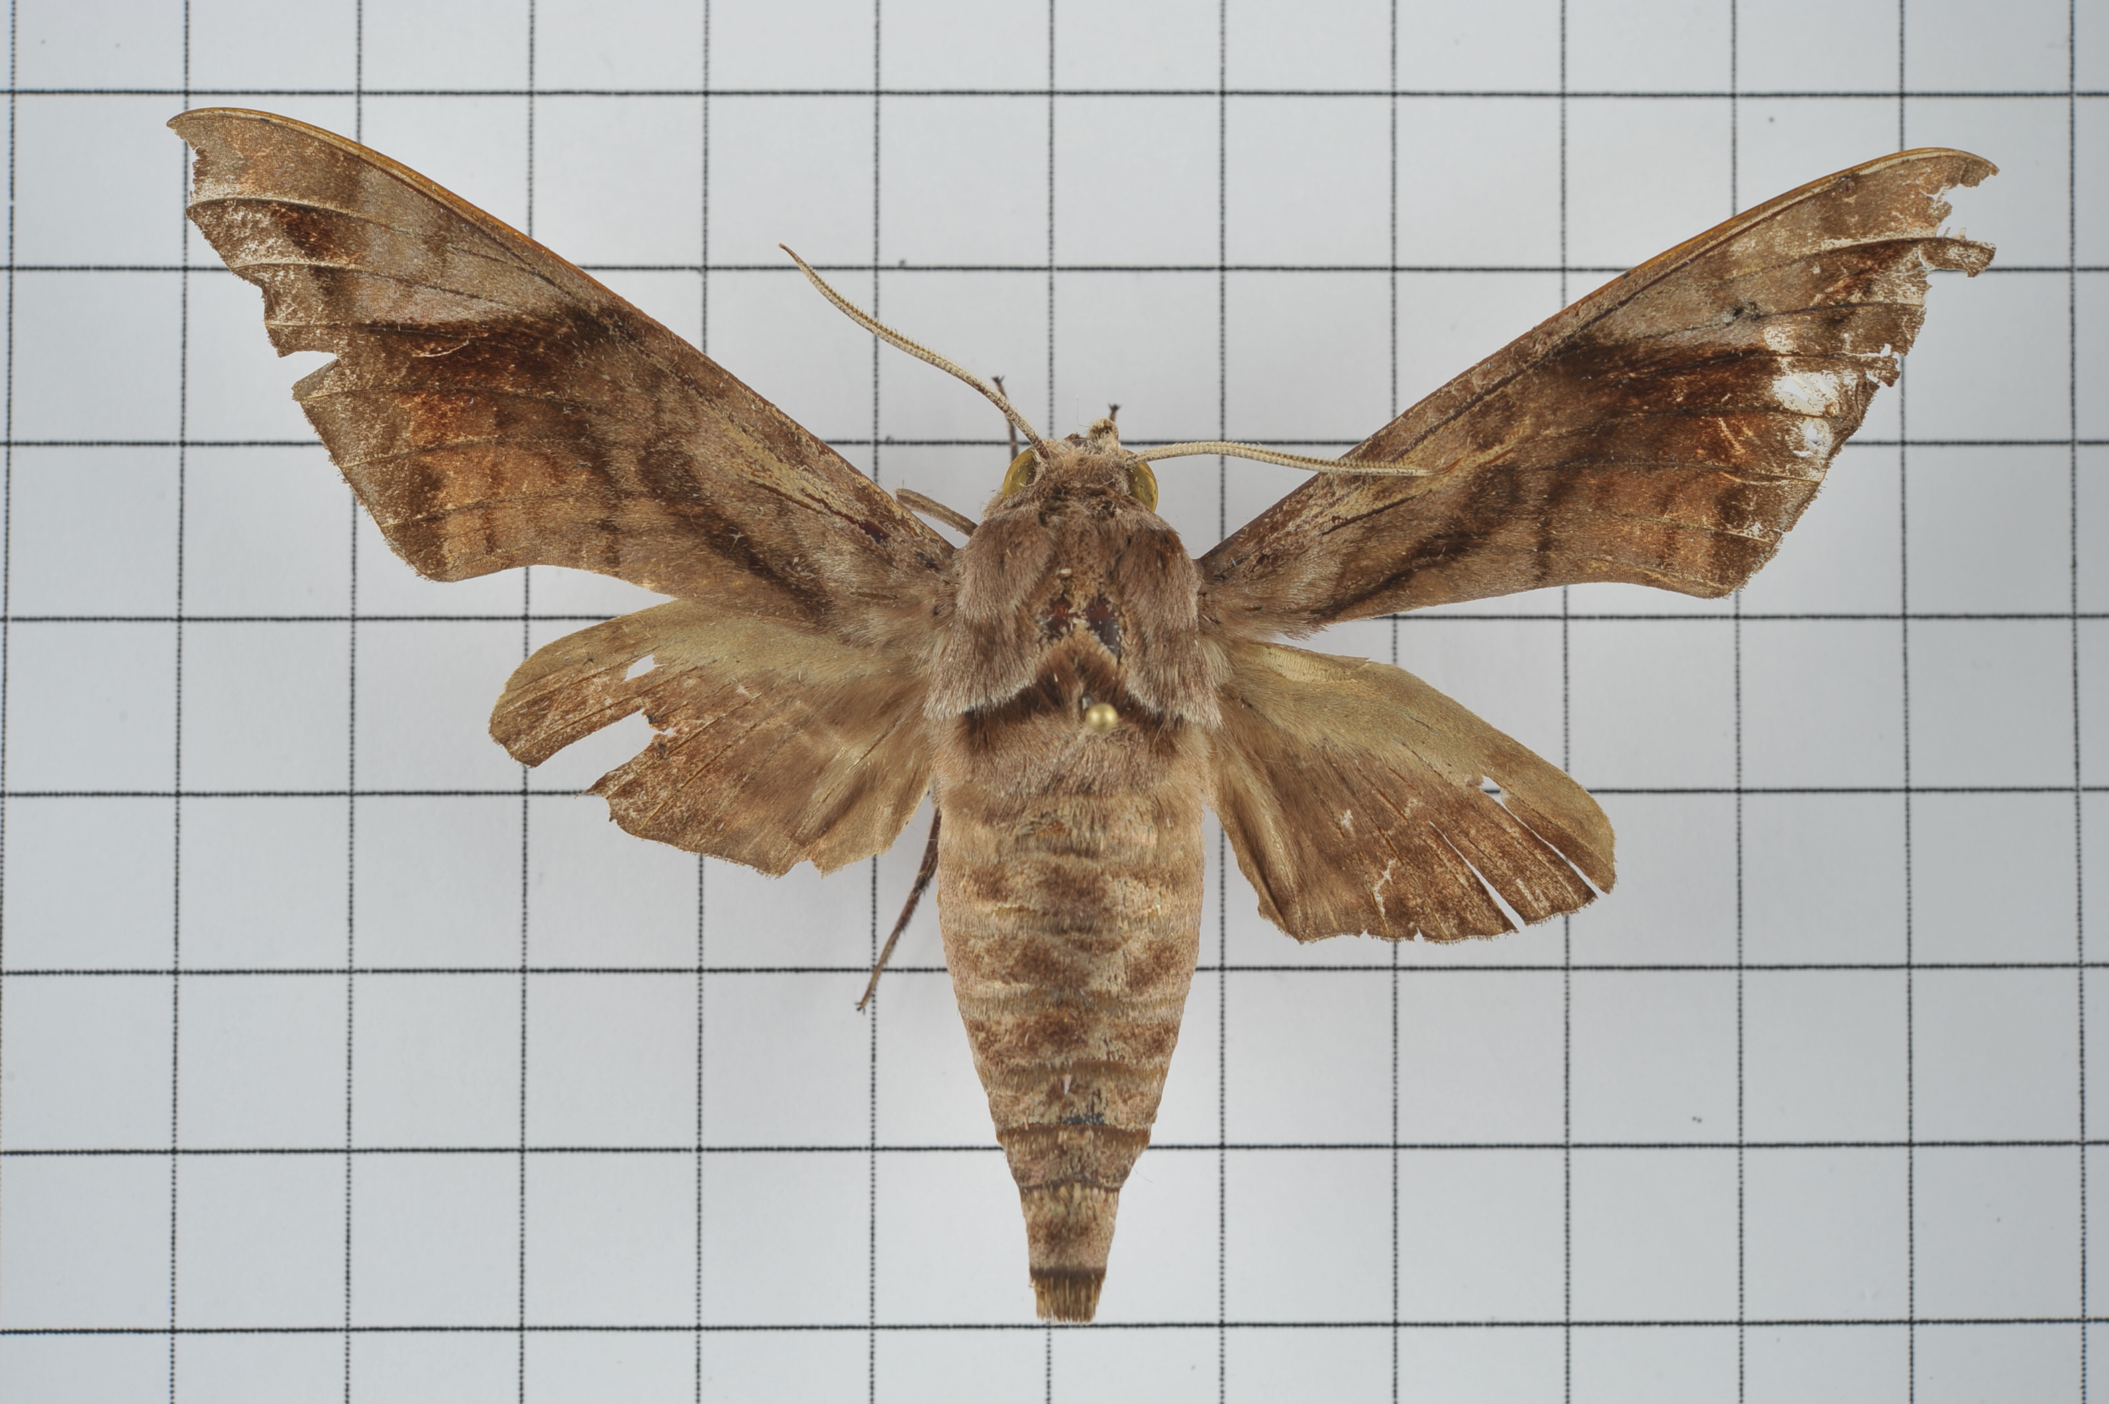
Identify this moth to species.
Acosmeryx naga metanaga
